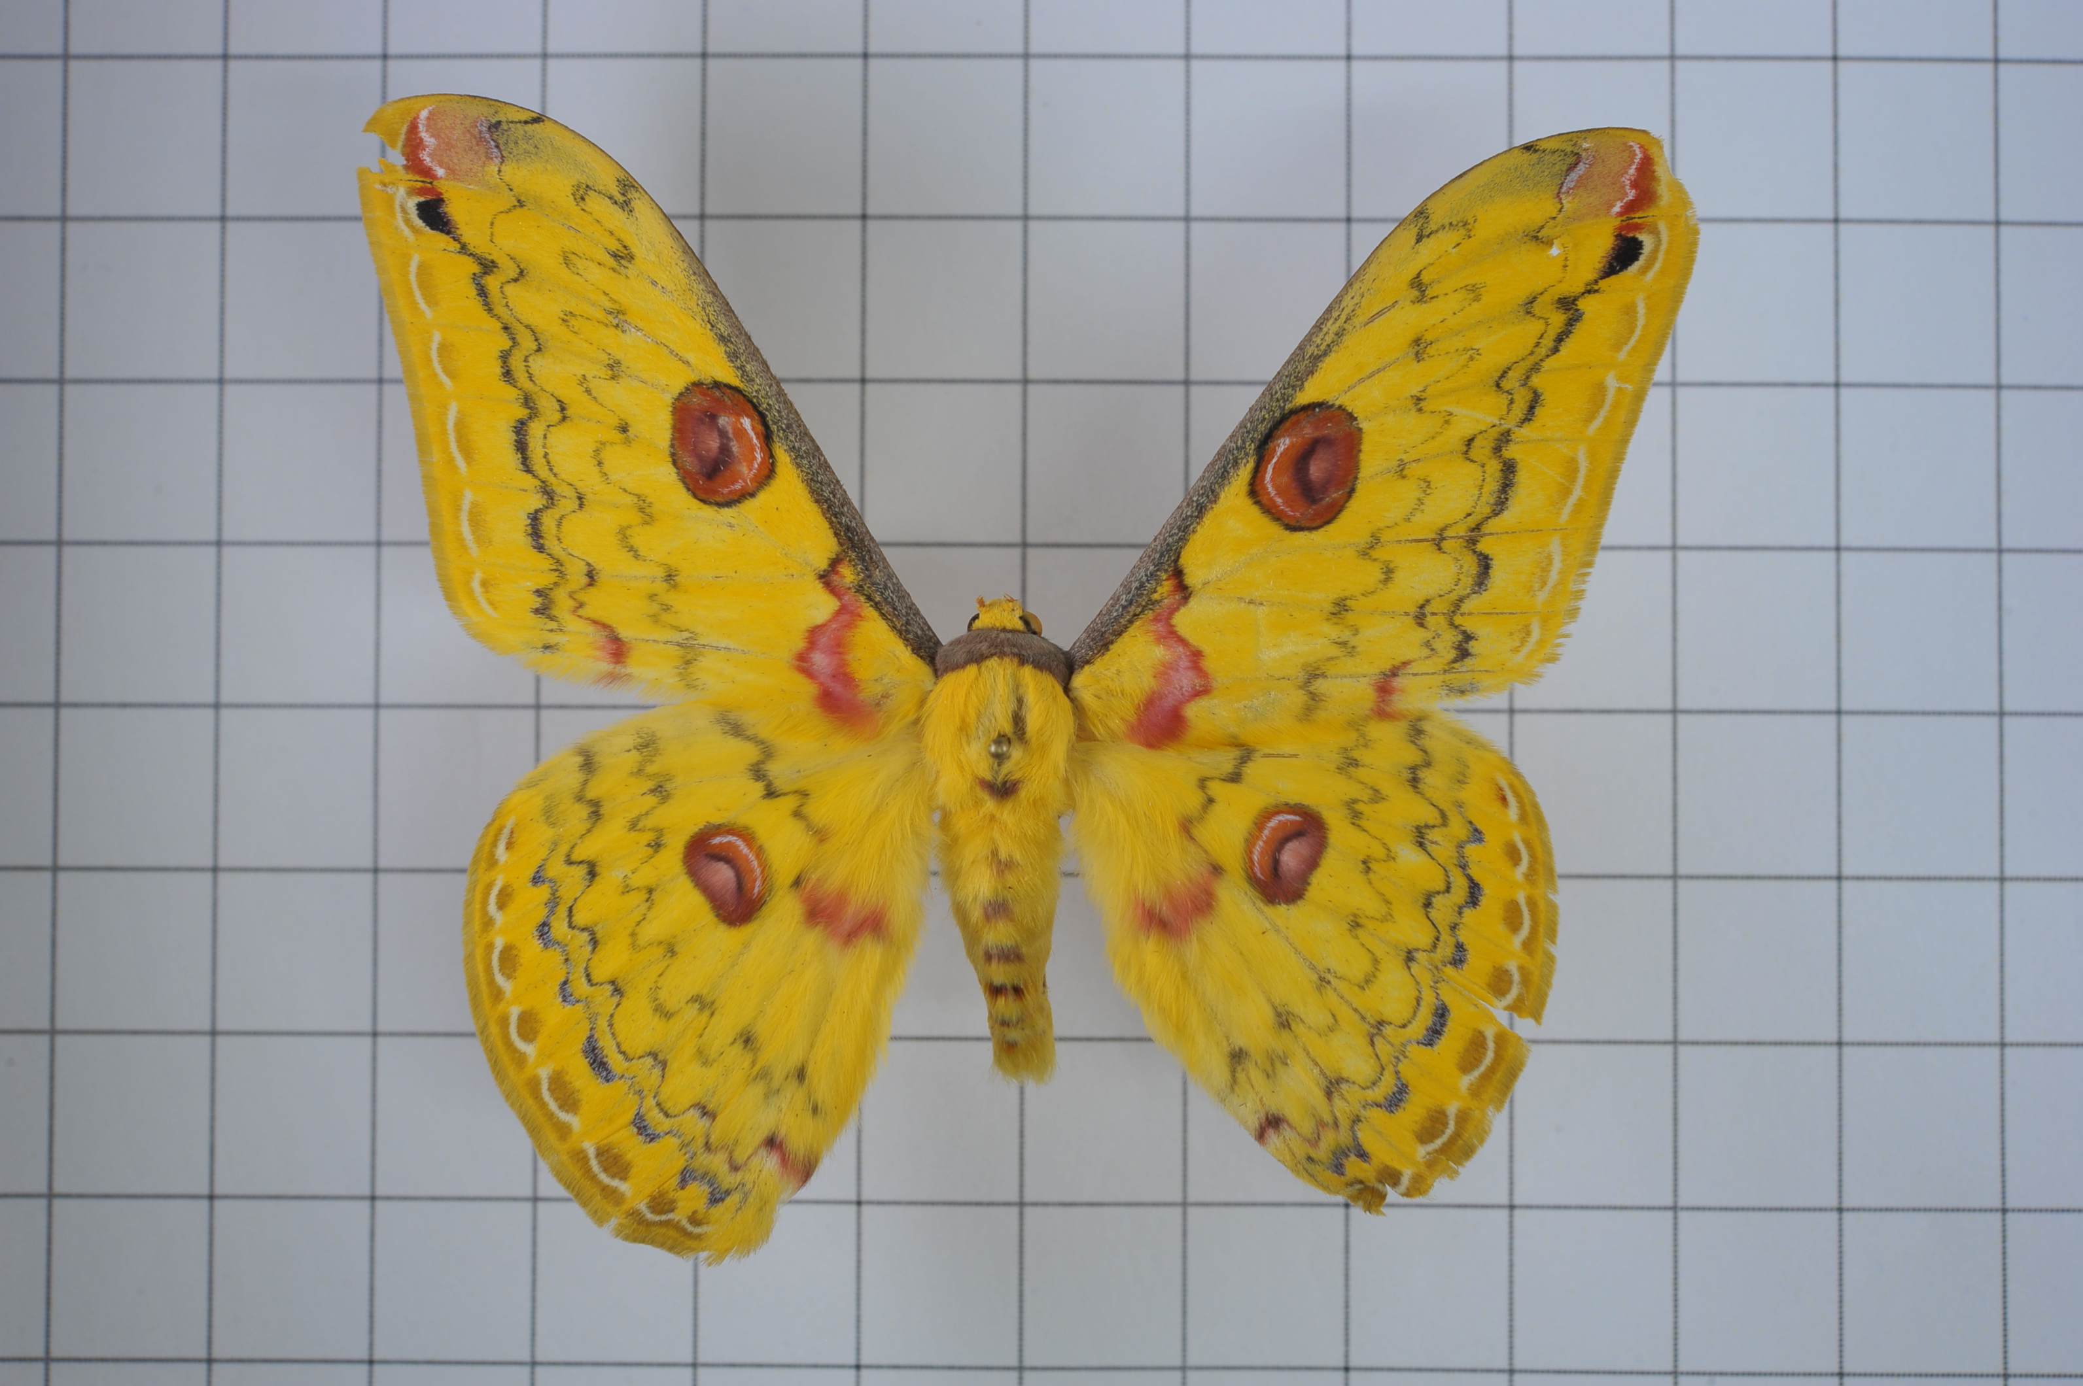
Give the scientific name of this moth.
Loepa formosensis
